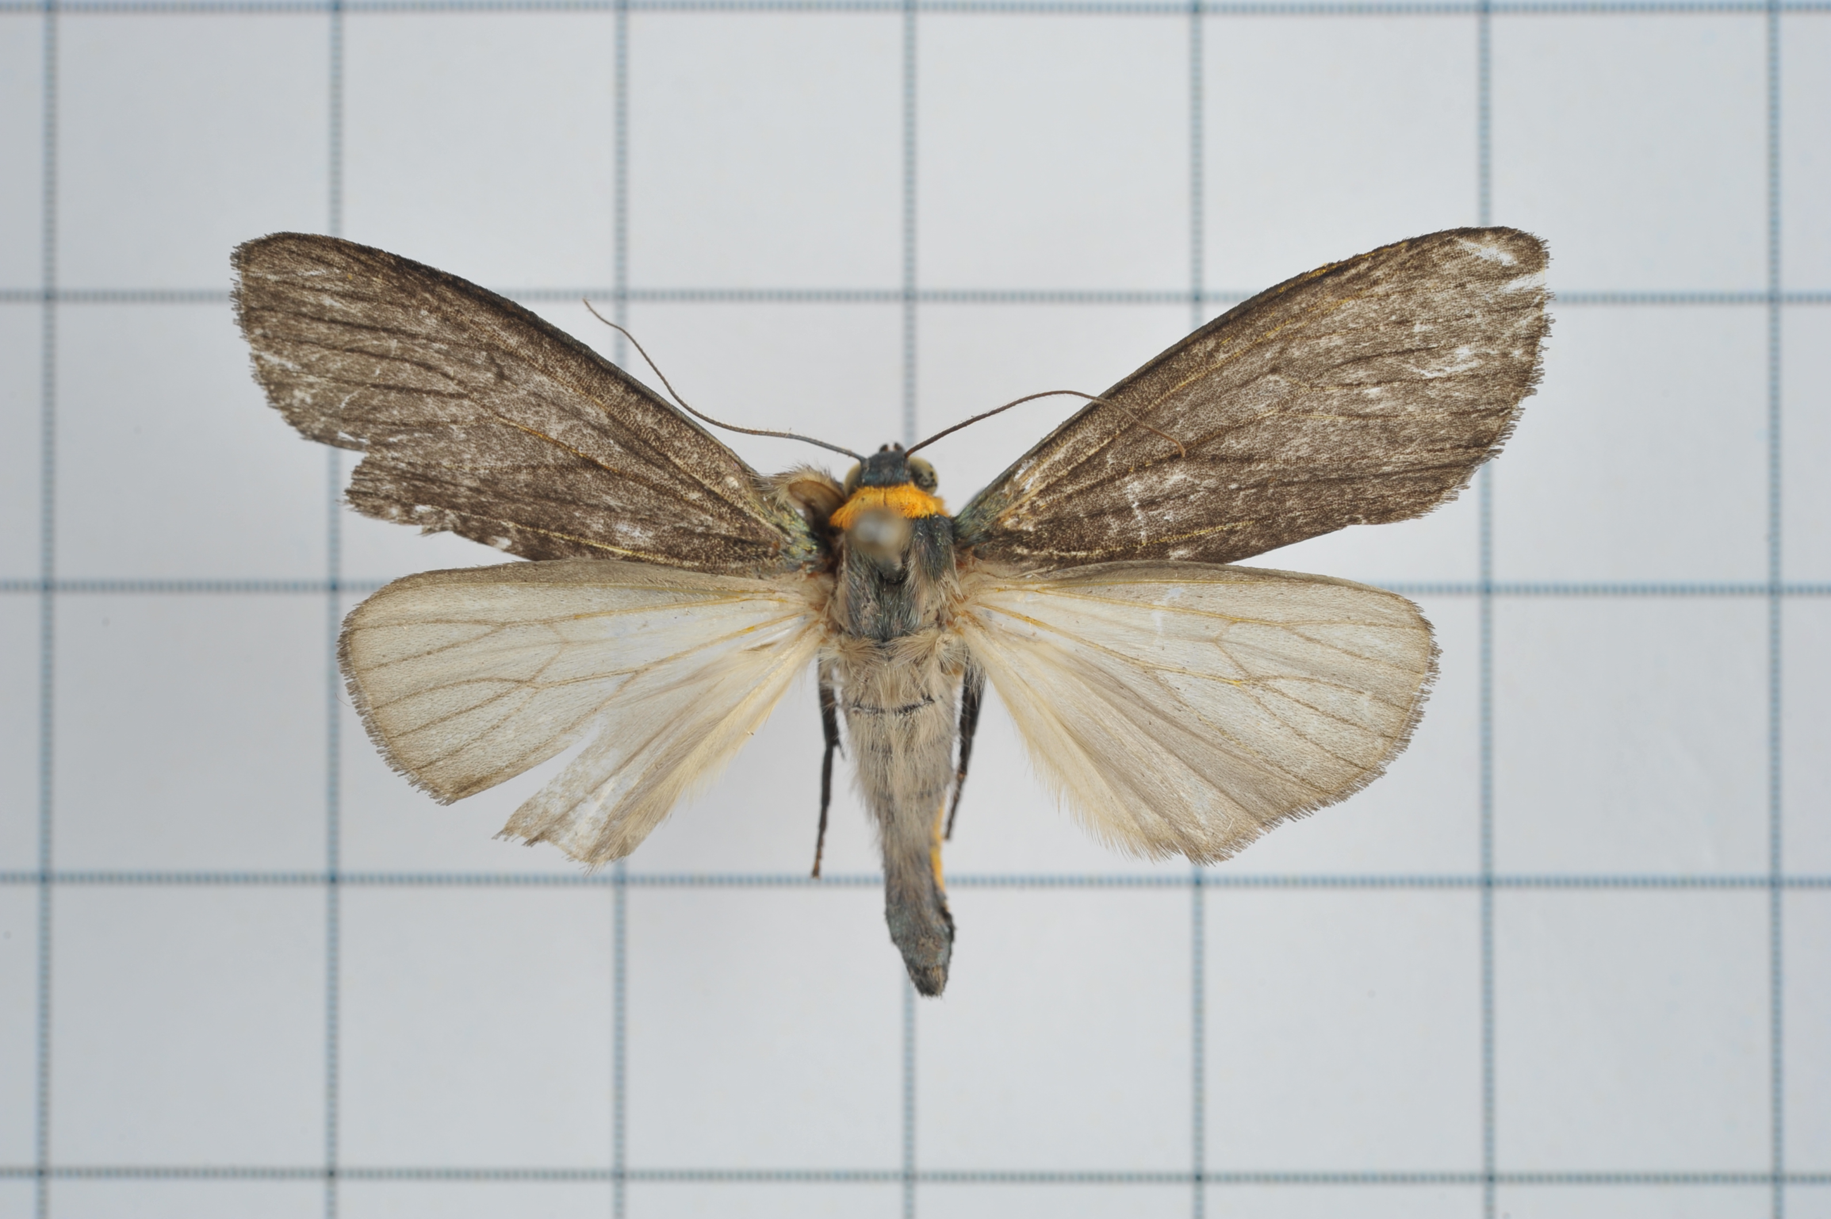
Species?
Paraona staudingeri formosana
